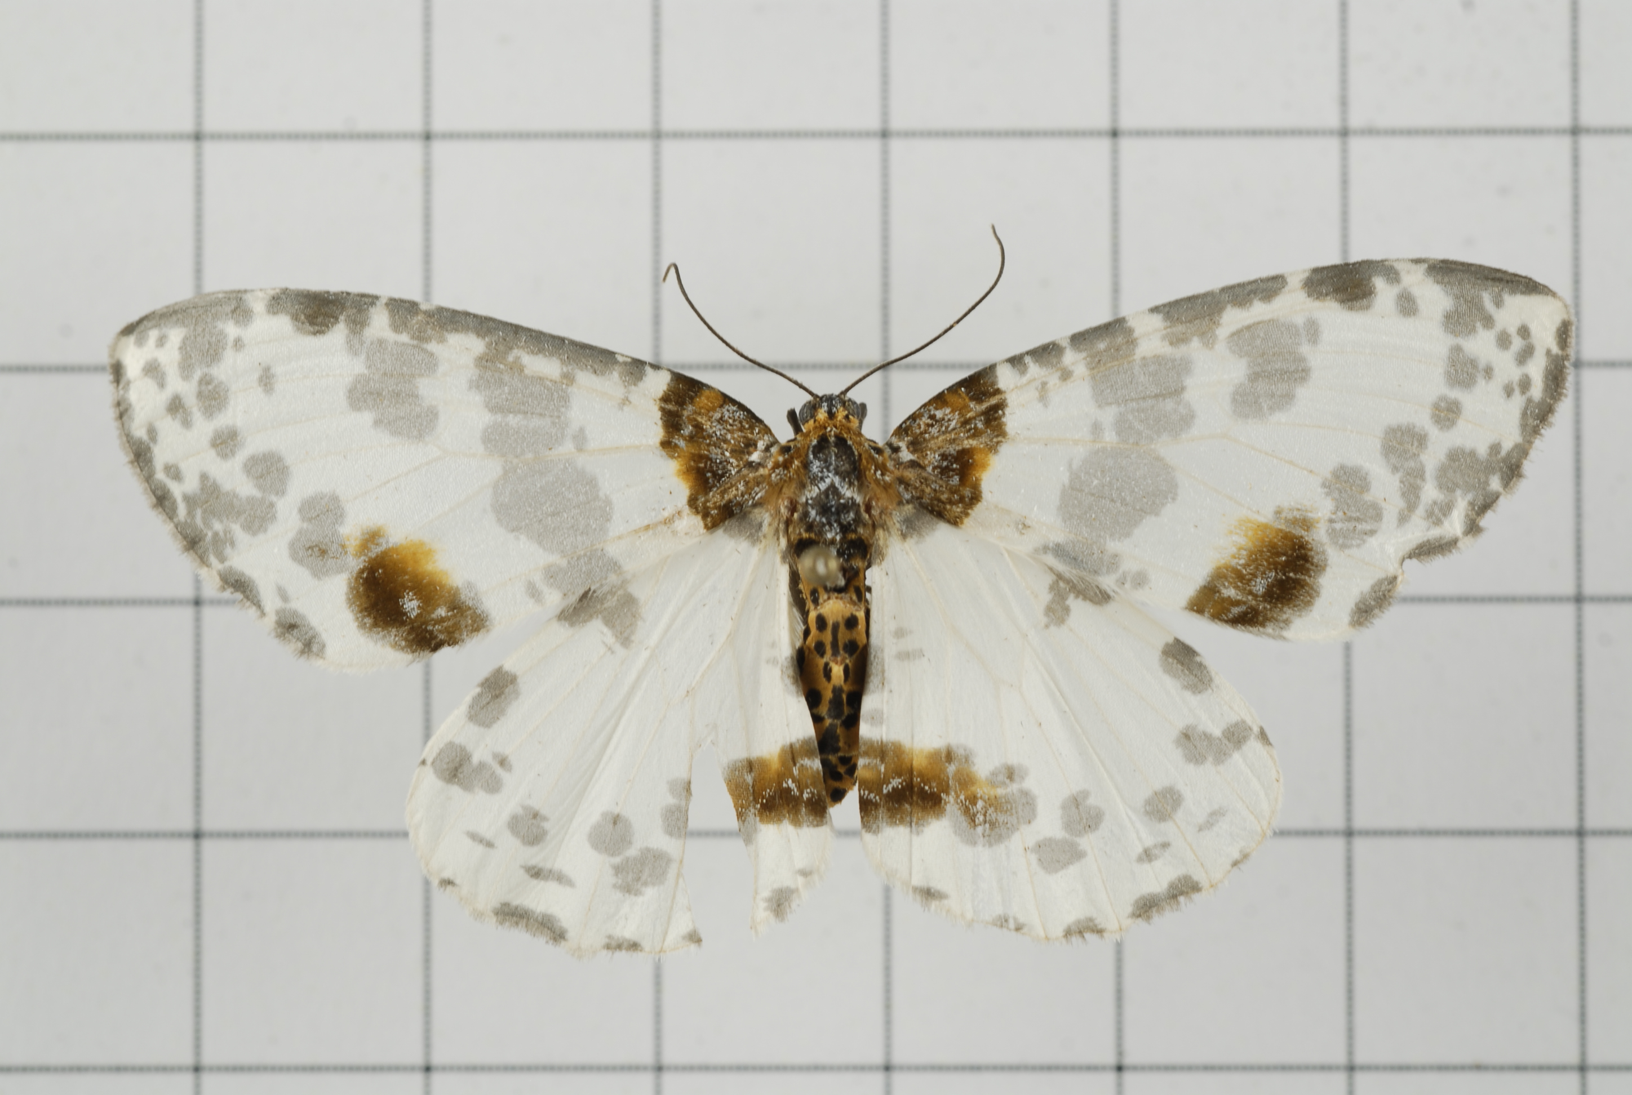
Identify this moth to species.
Abraxas adilluminata
